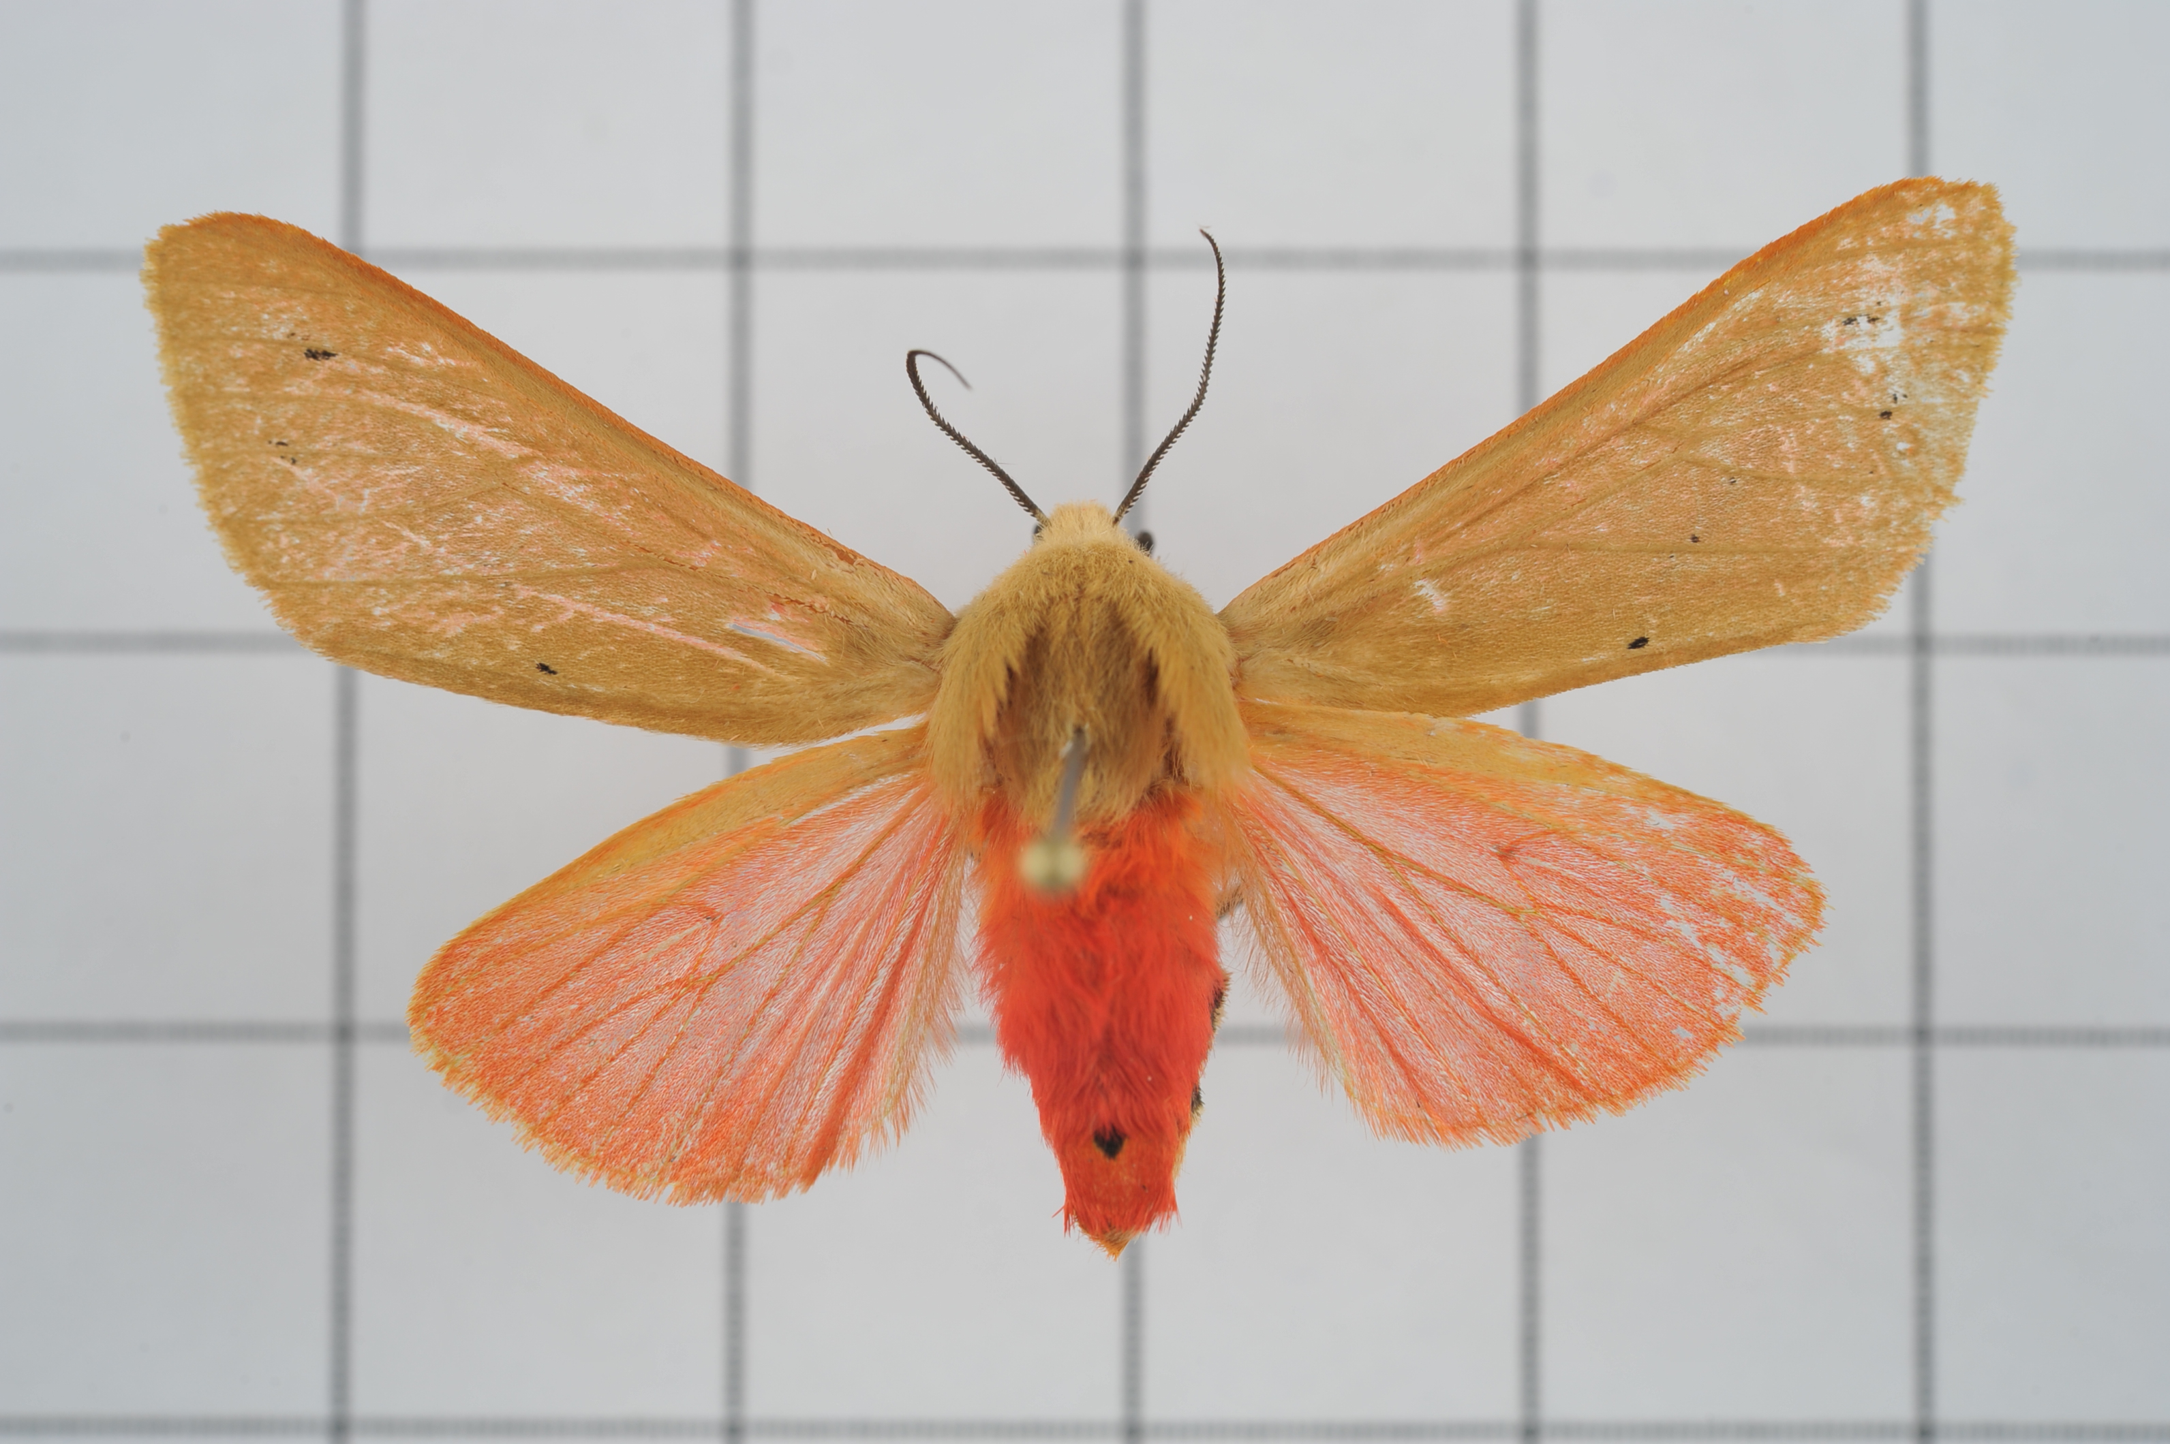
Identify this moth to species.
Spilarctia wilemani
